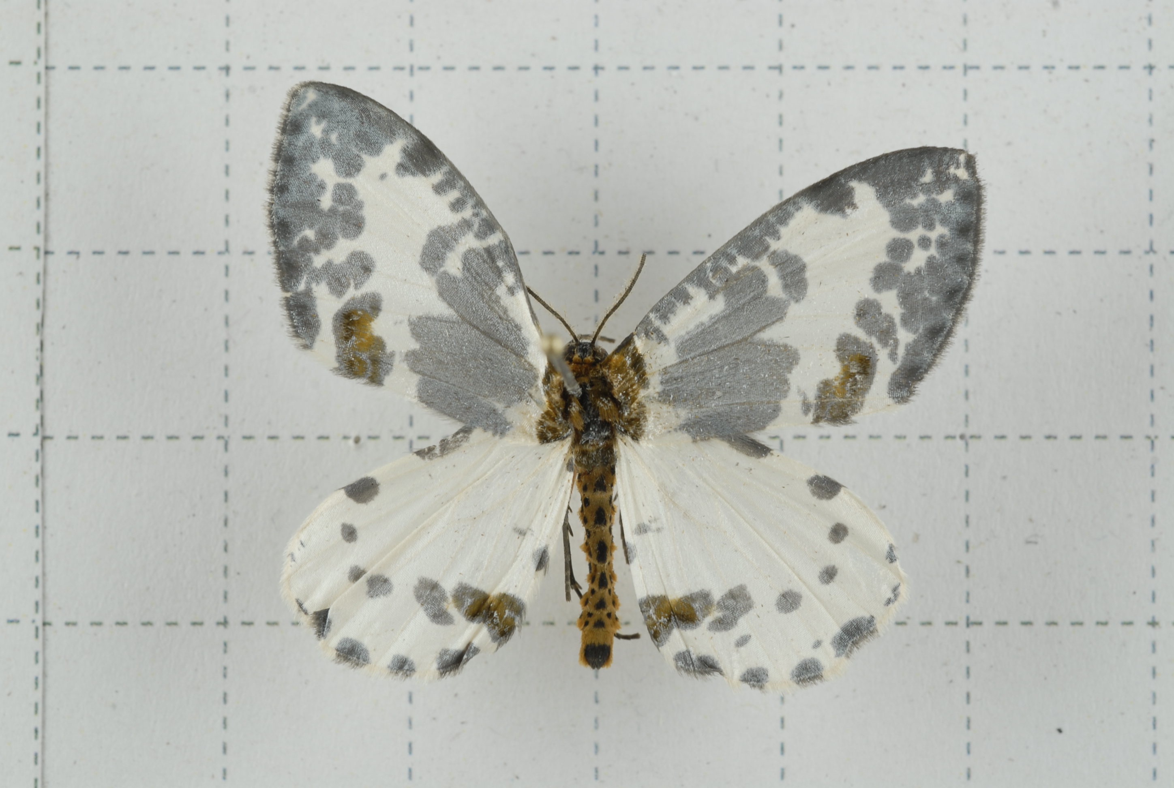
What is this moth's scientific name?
Abraxas submartiaria
